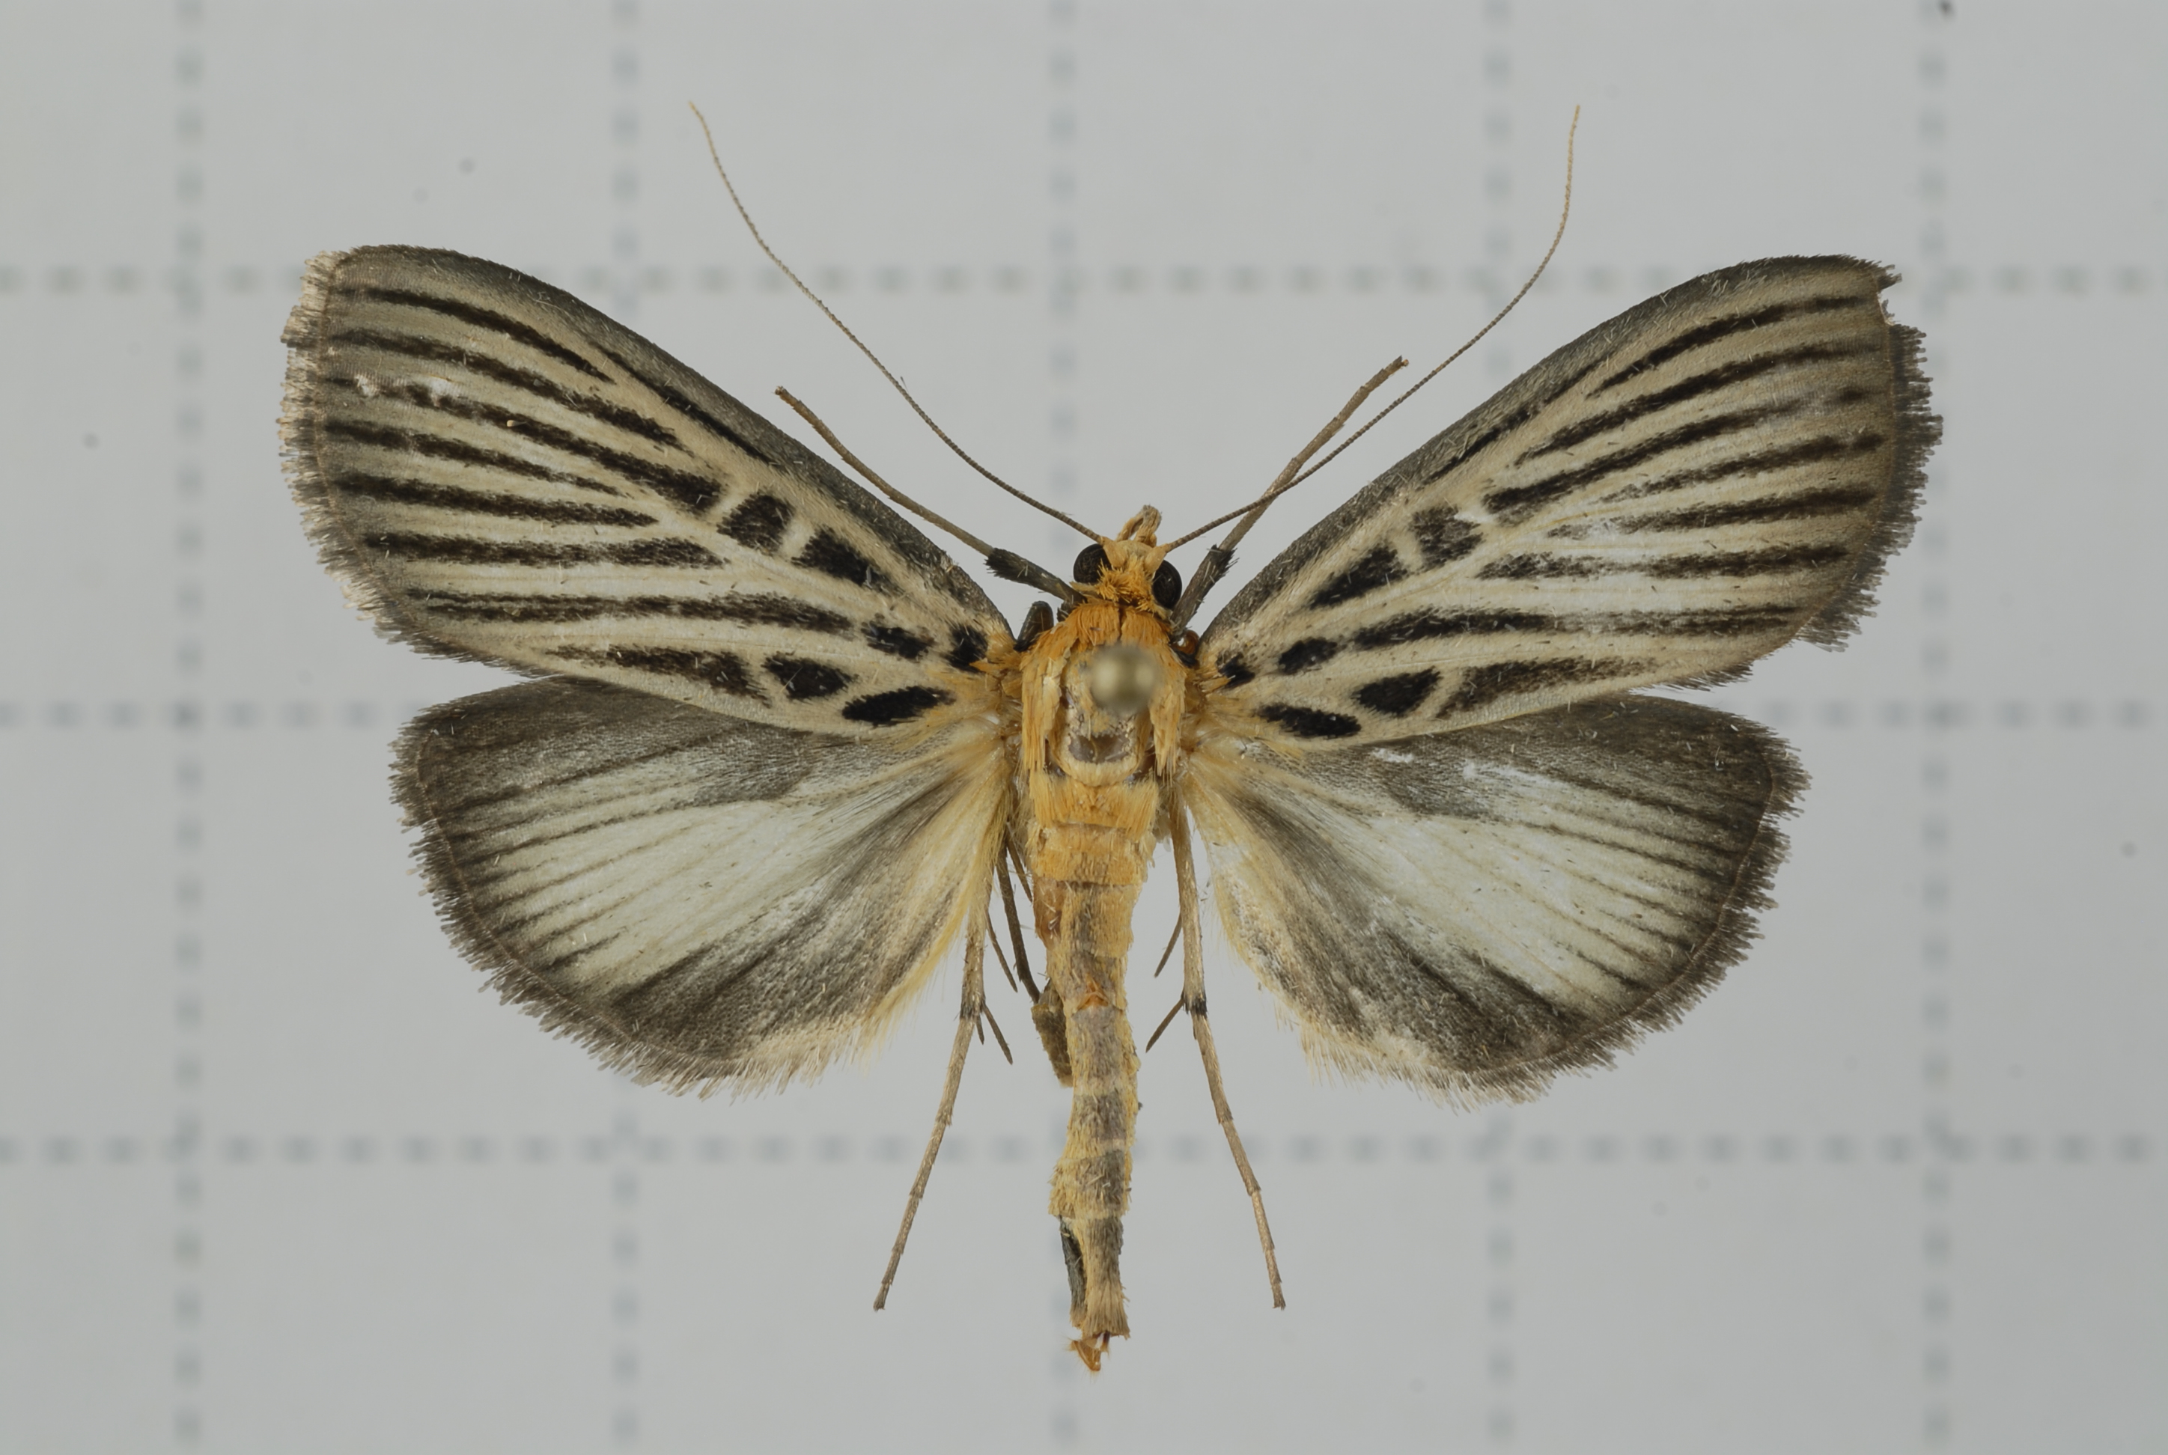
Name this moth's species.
Tyspanodes hypsalis
